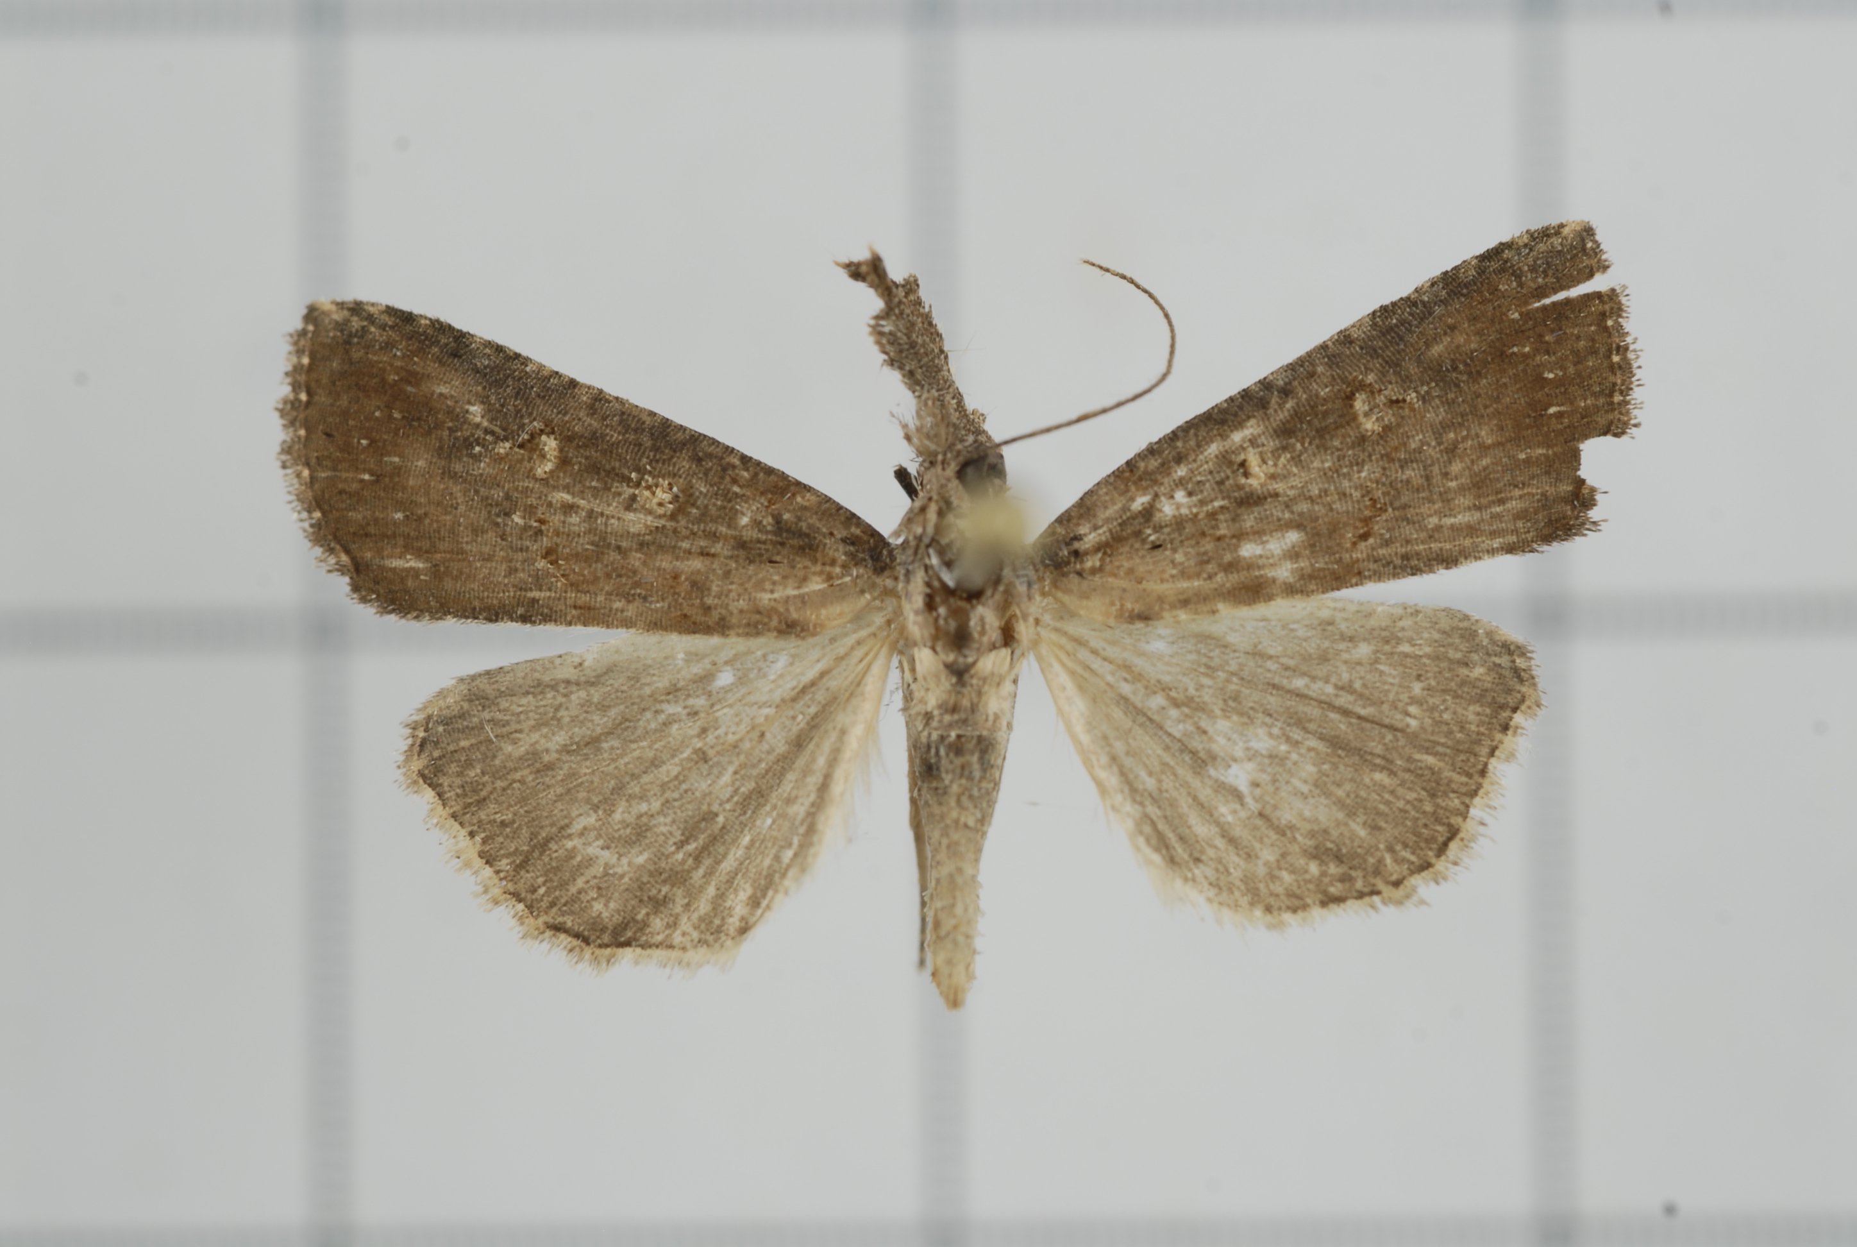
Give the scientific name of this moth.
Hypena indistincta
